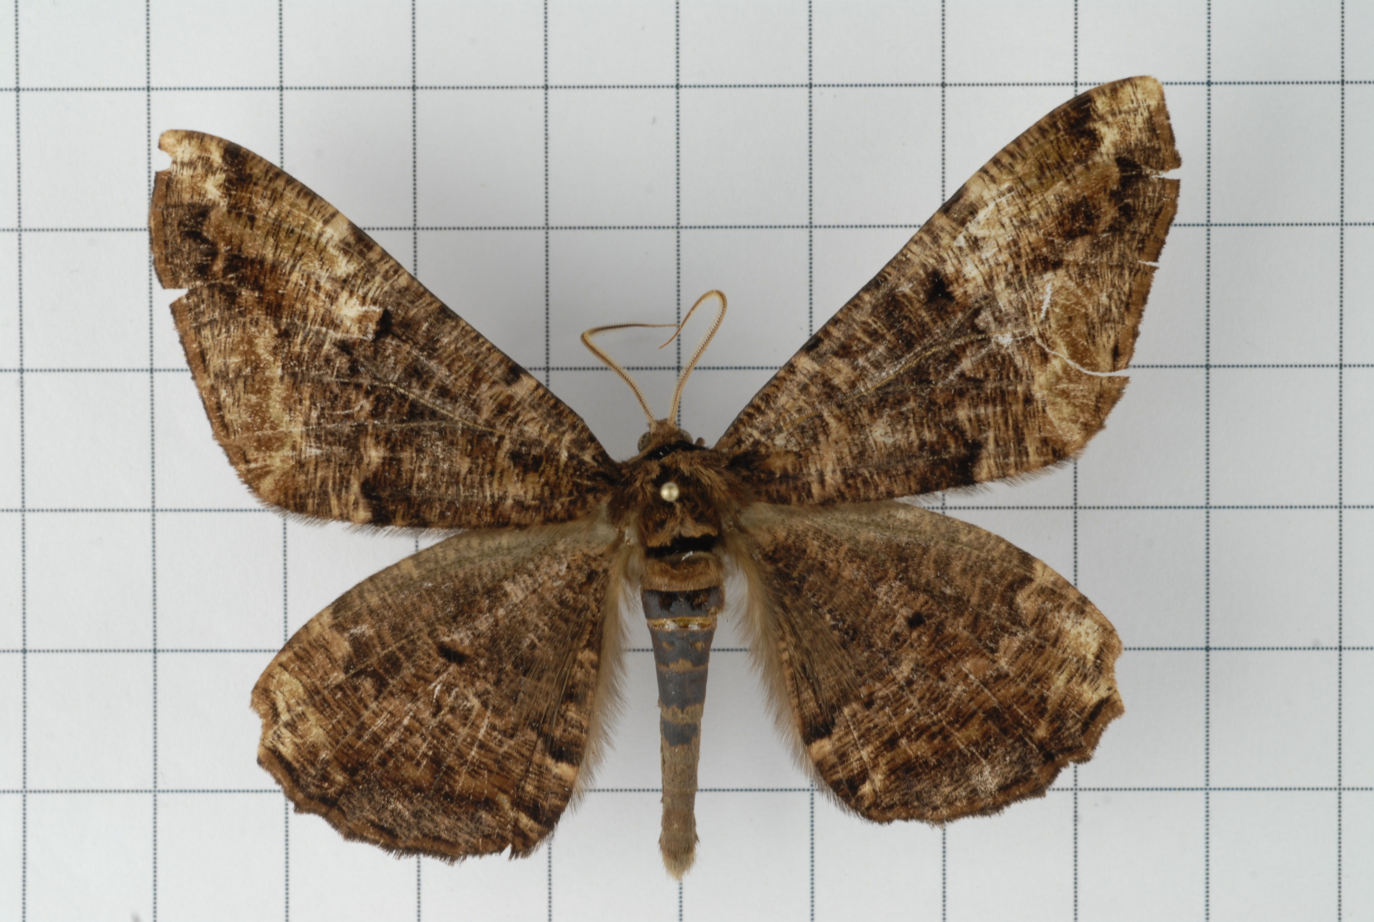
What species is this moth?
Blepharoctenucha virescens kawabei
